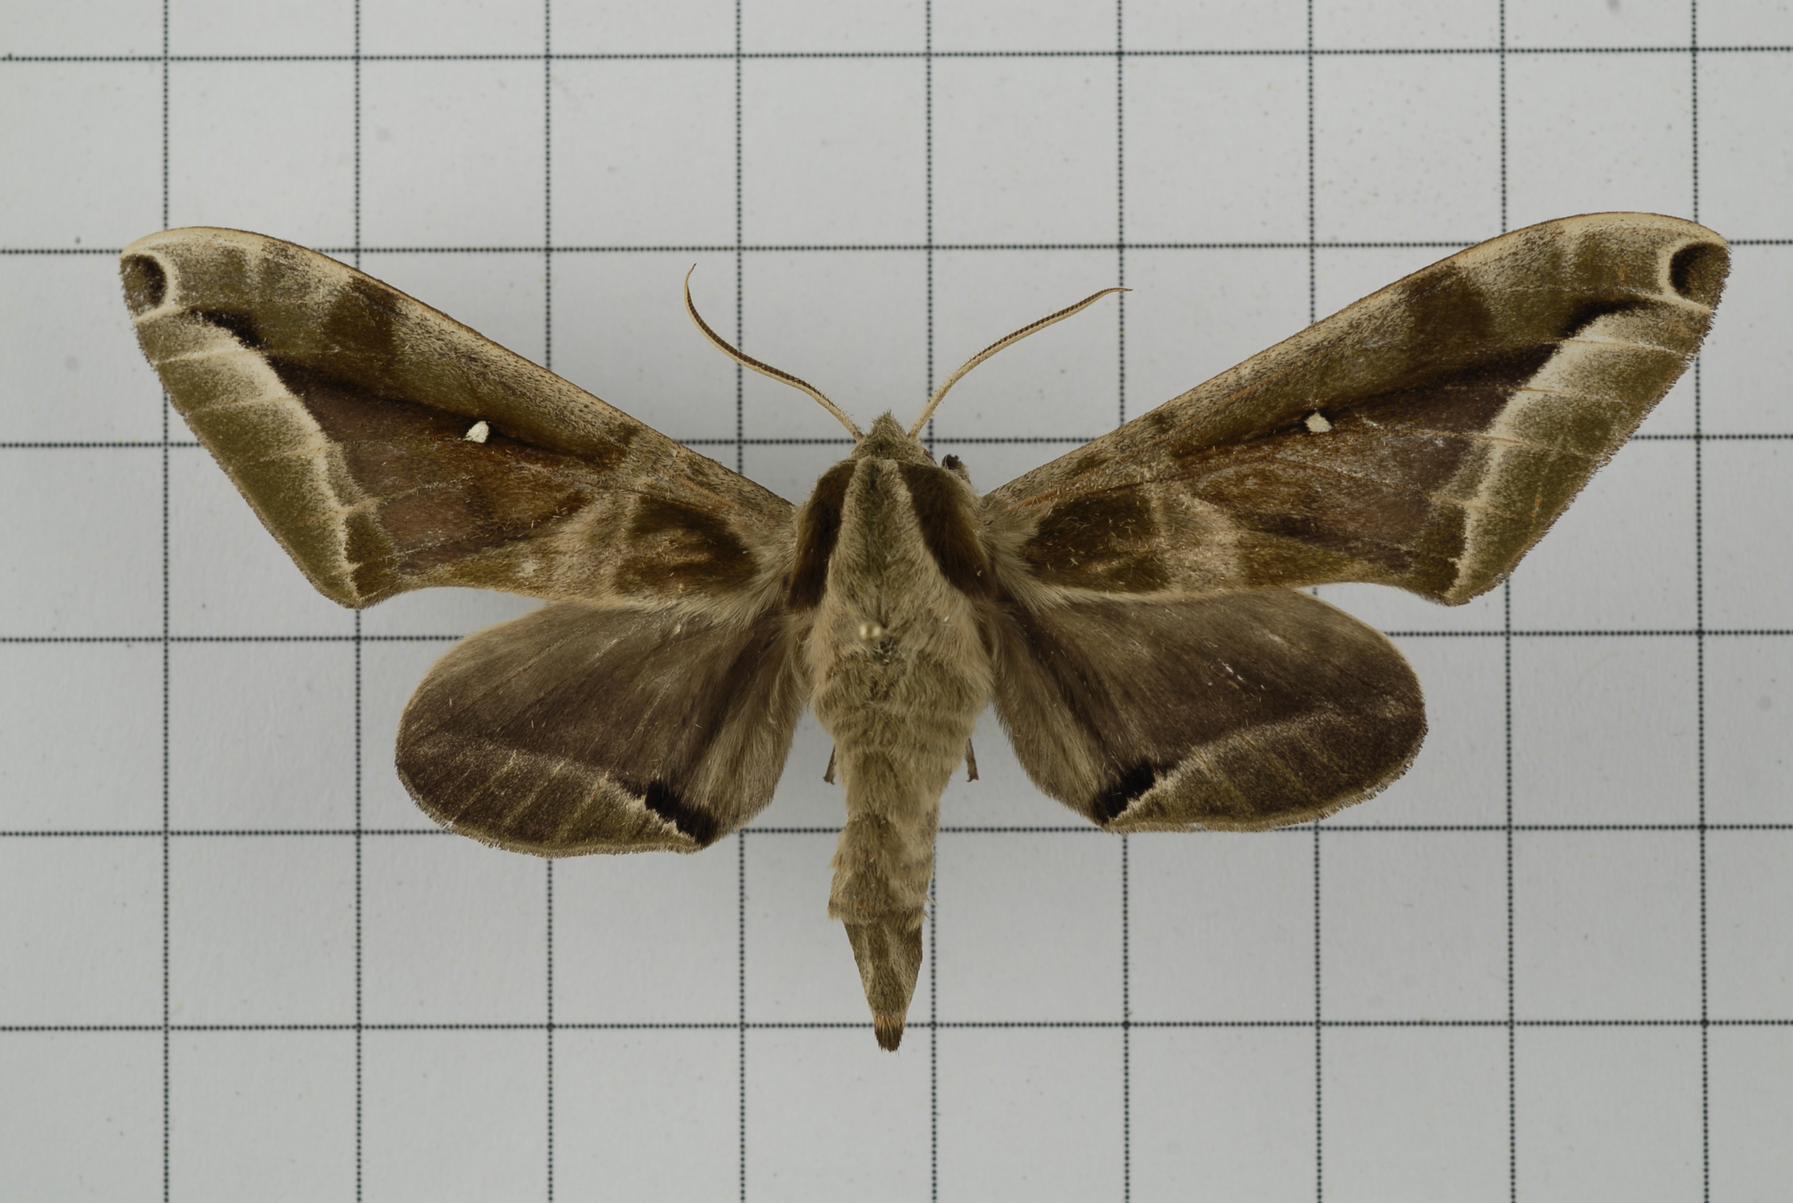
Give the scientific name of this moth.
Parum colligata
